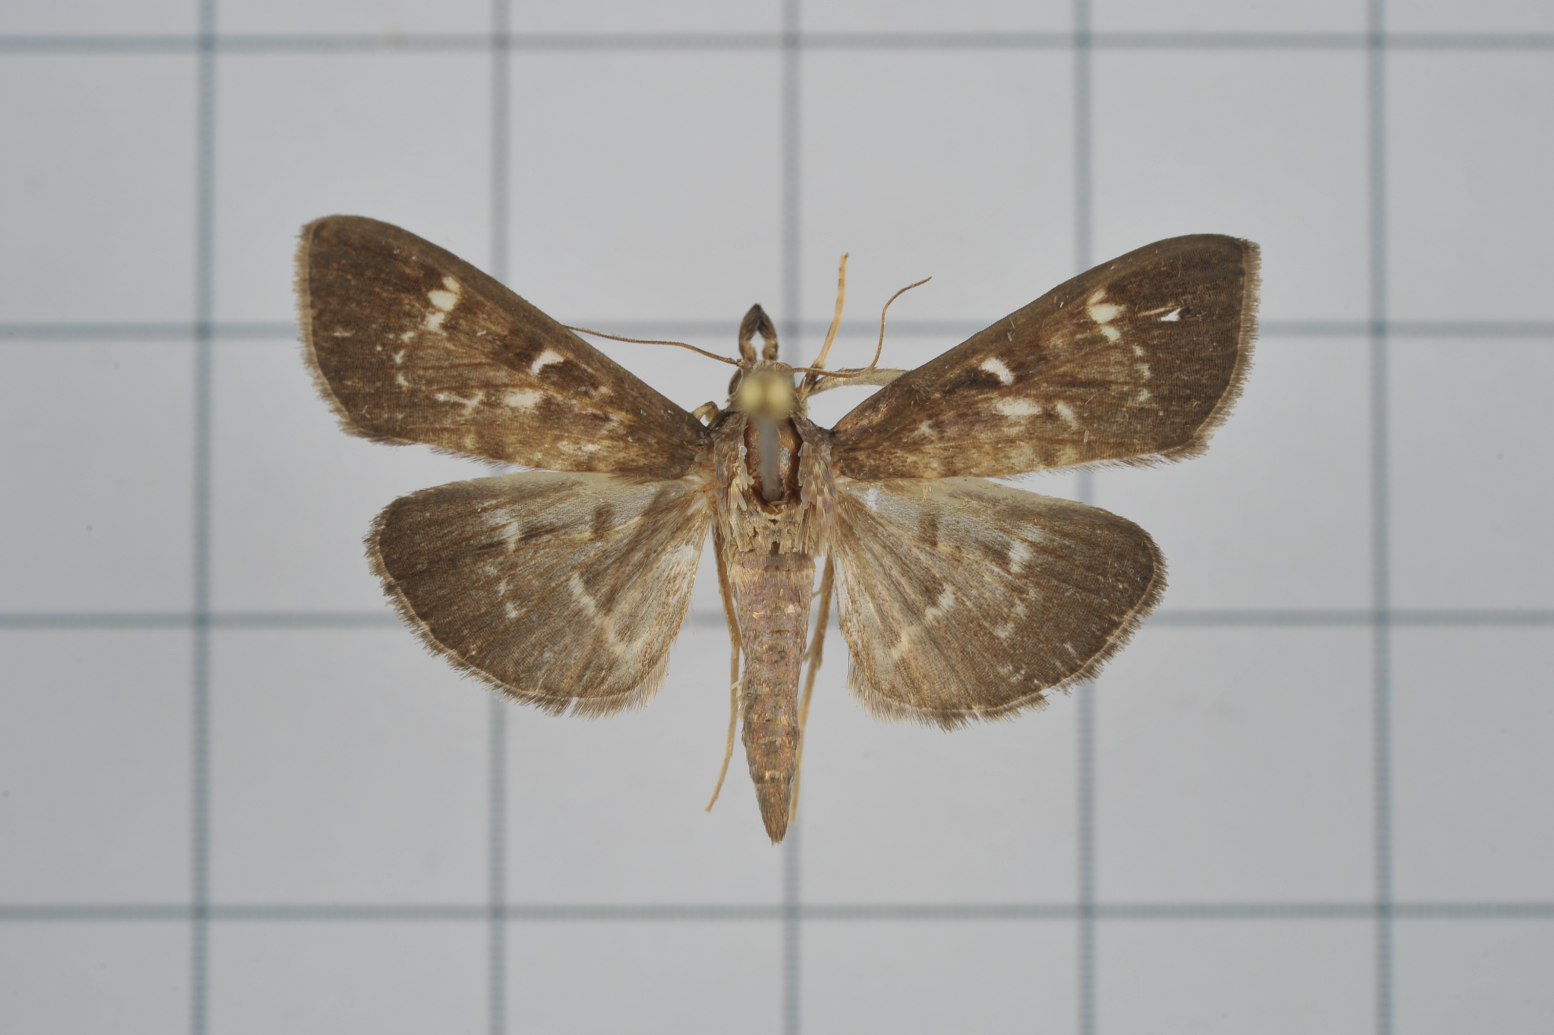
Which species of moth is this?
Prorodes mimica
